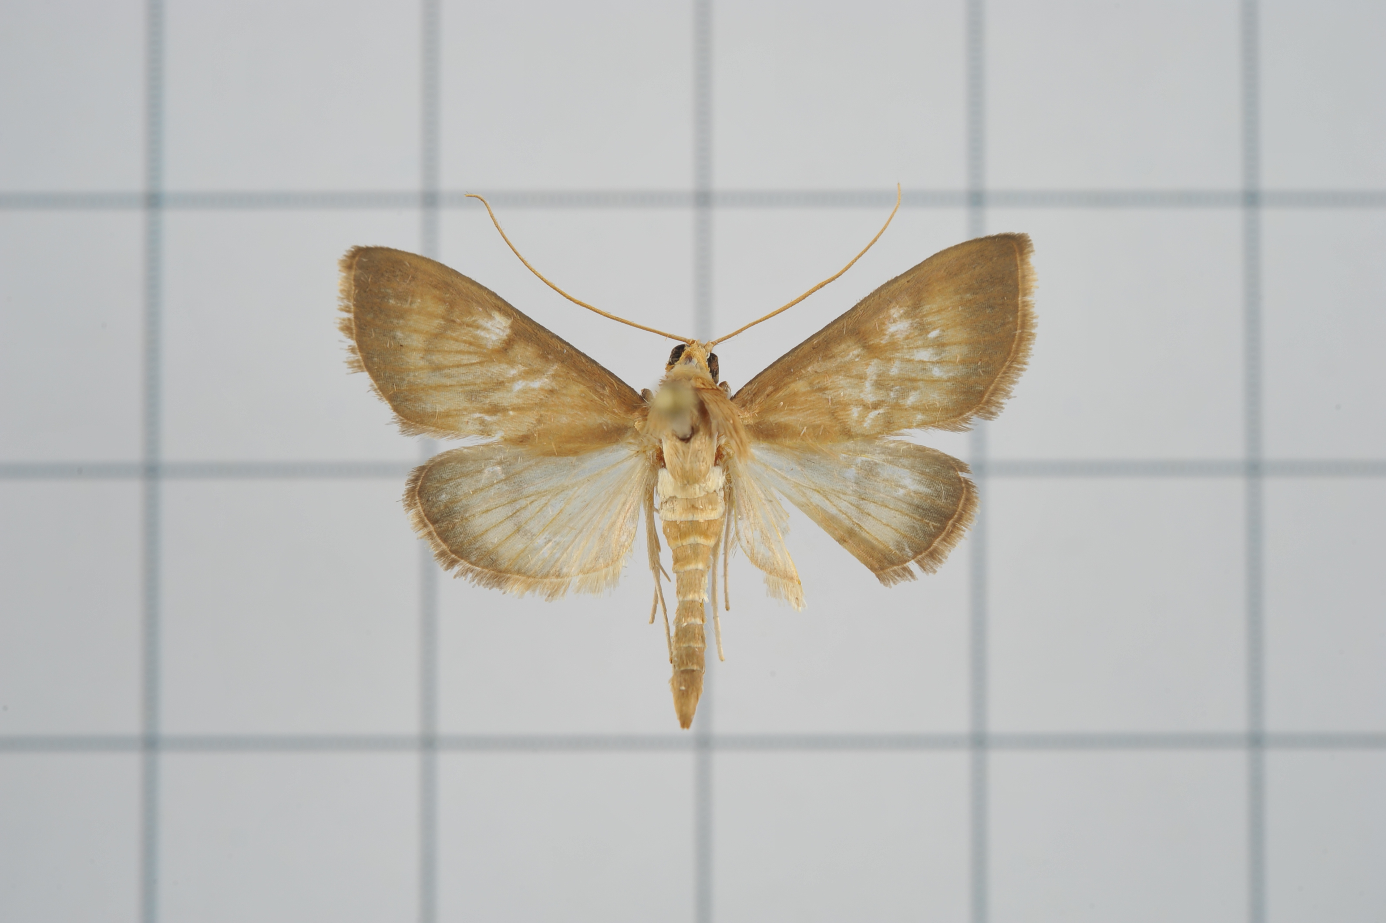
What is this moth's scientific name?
Crypsiptya coclesalis
